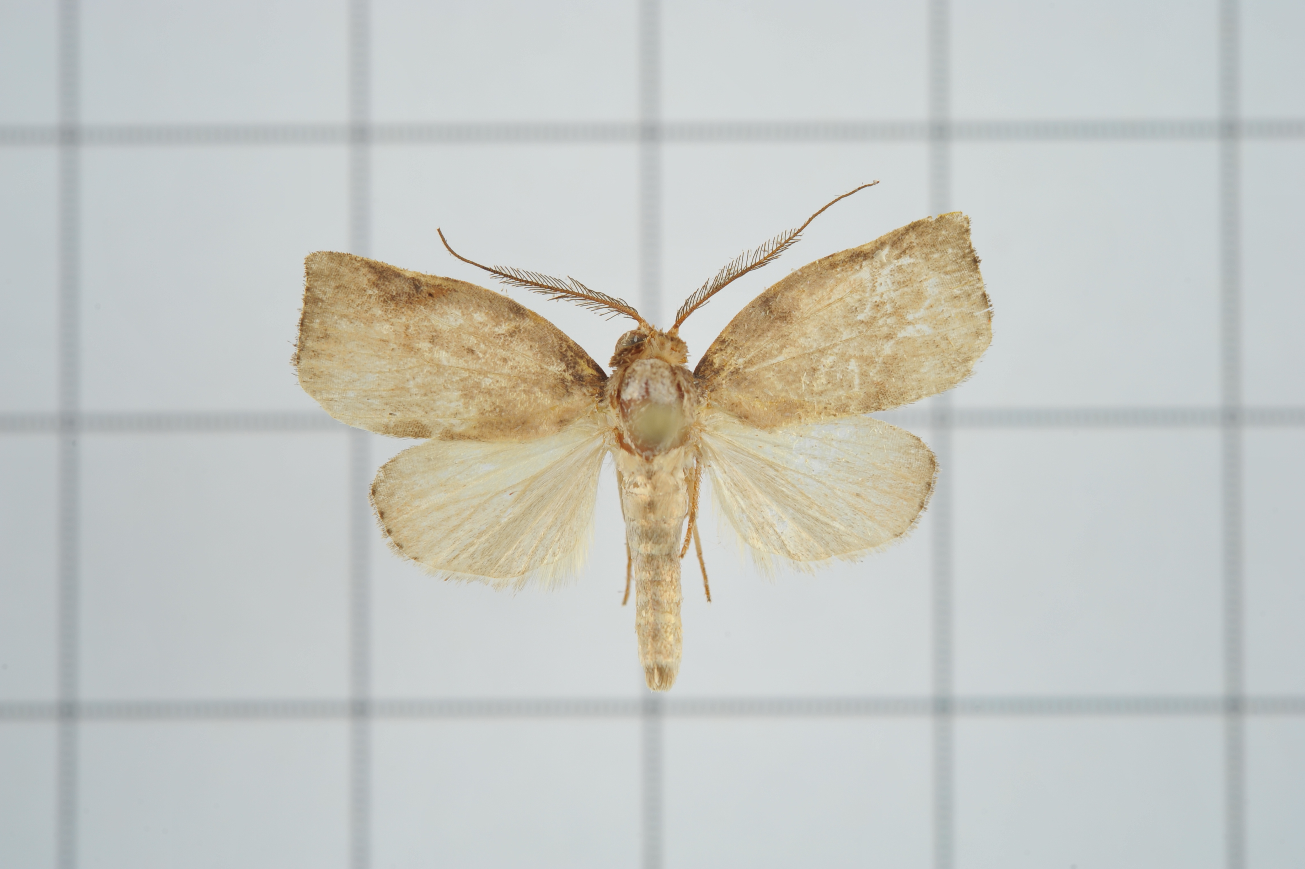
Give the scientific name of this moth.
Beara tortriciformis
